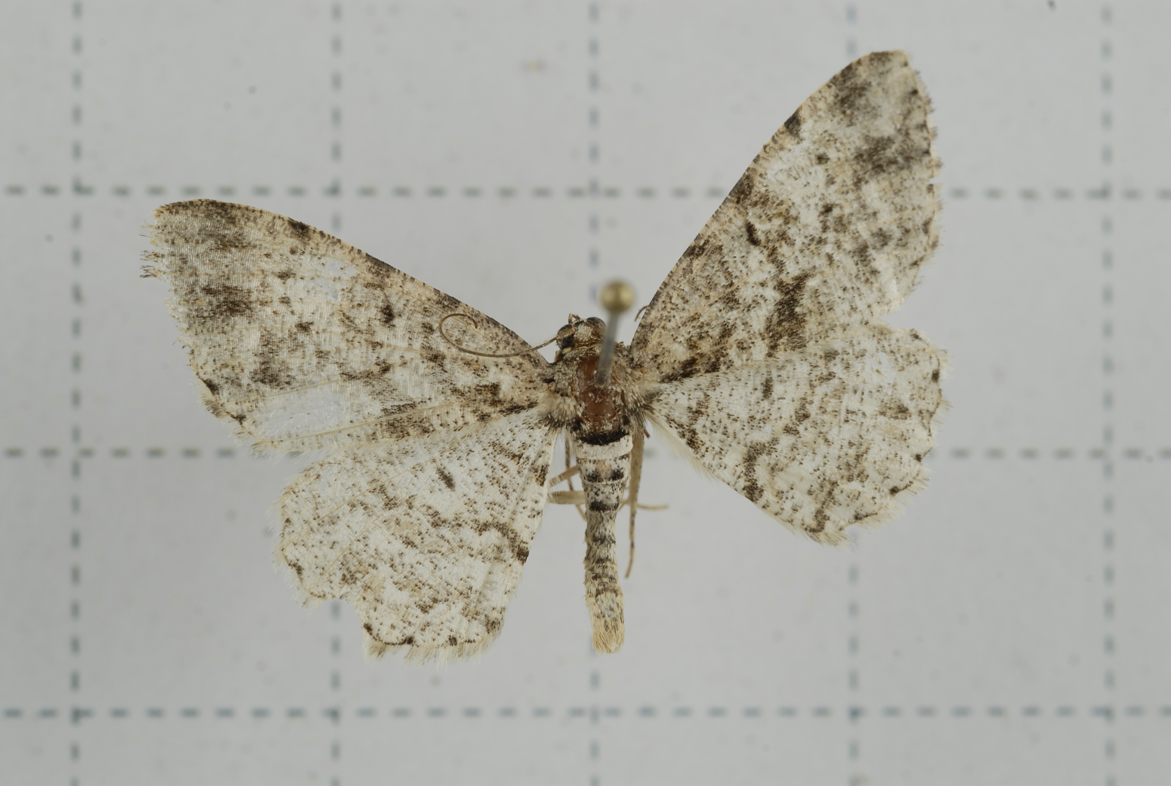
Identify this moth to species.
Psilalcis rotundata
